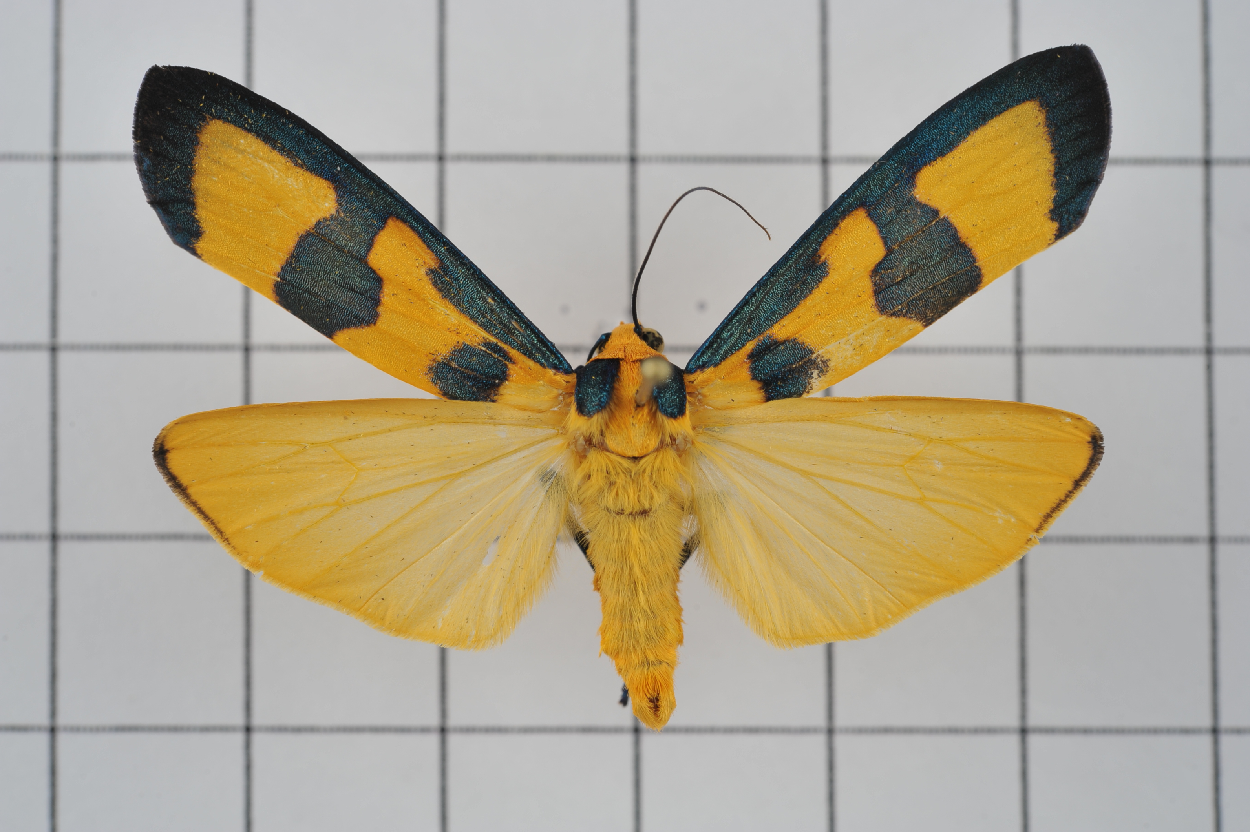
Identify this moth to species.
Chrysaeglia magnifica
